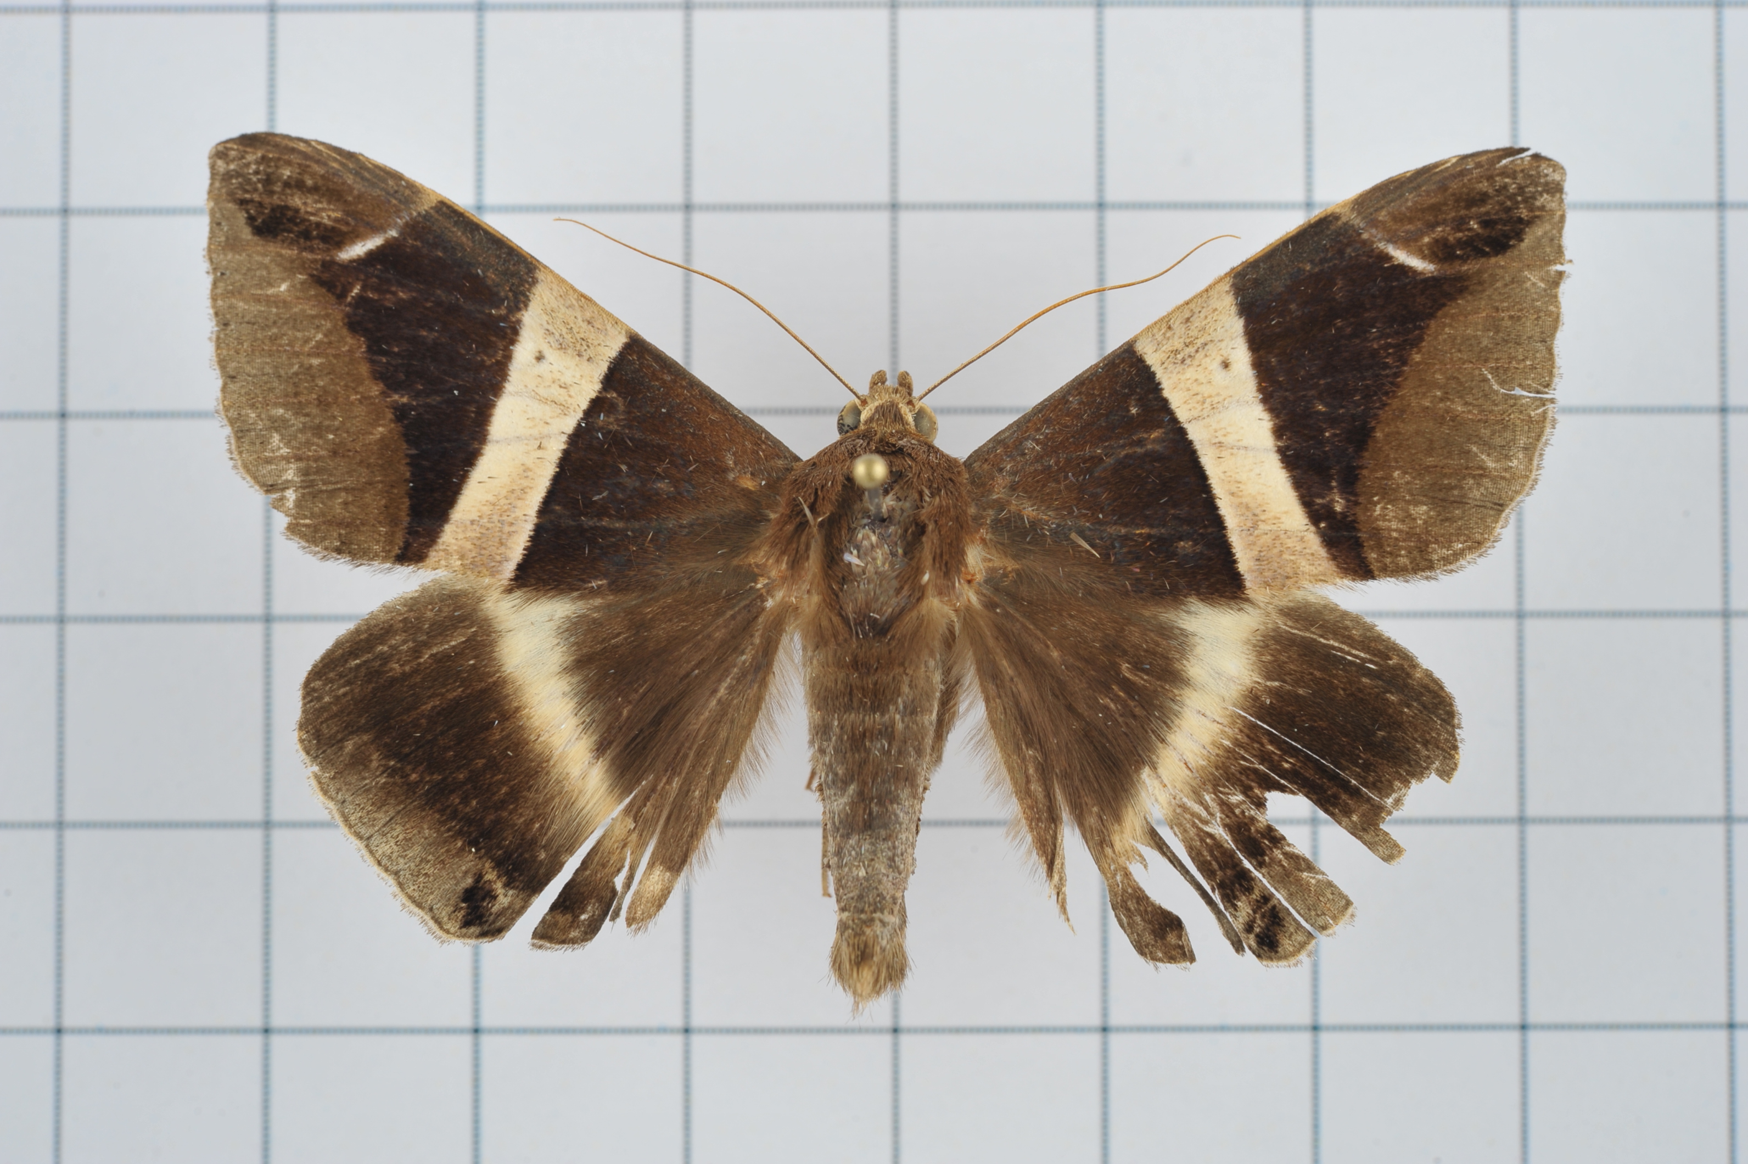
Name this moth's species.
Bastilla praetermissa
